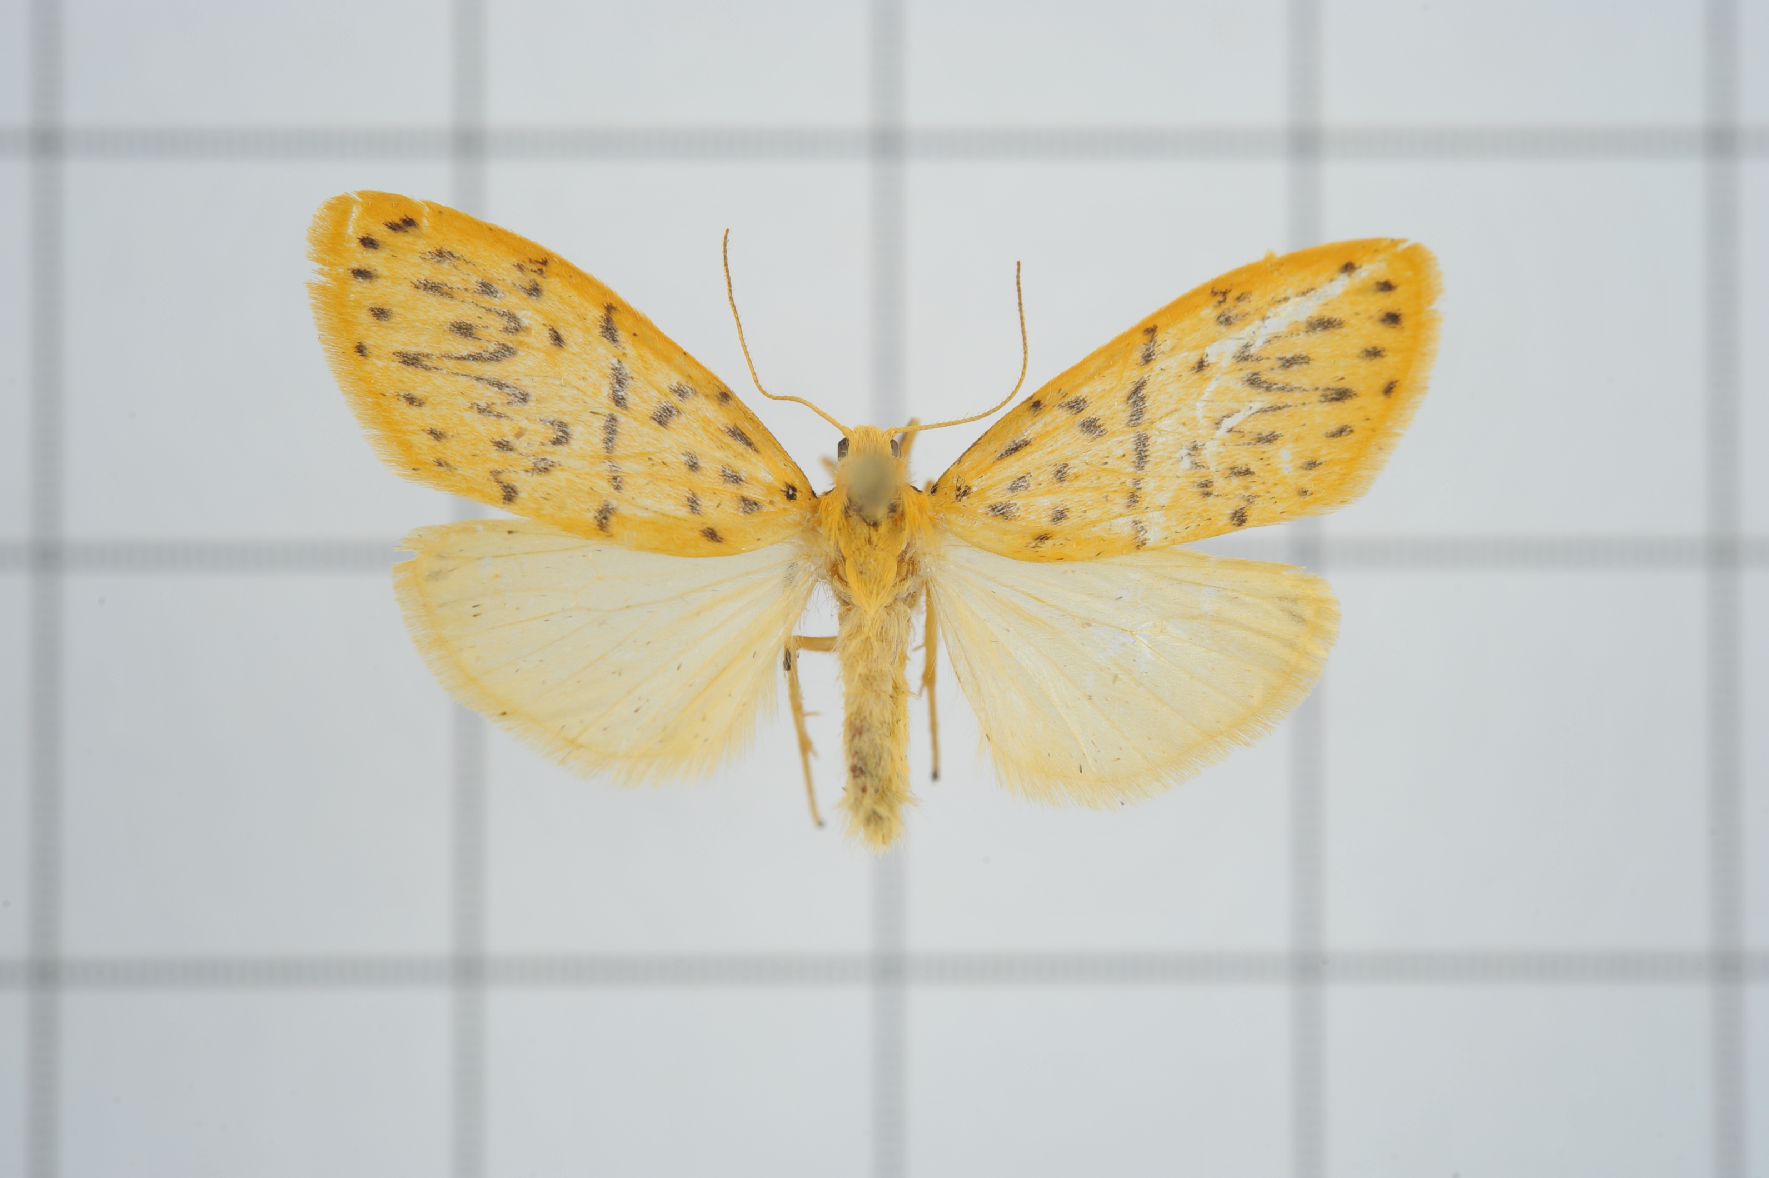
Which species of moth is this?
Huangilene alikangiae alikangiae
